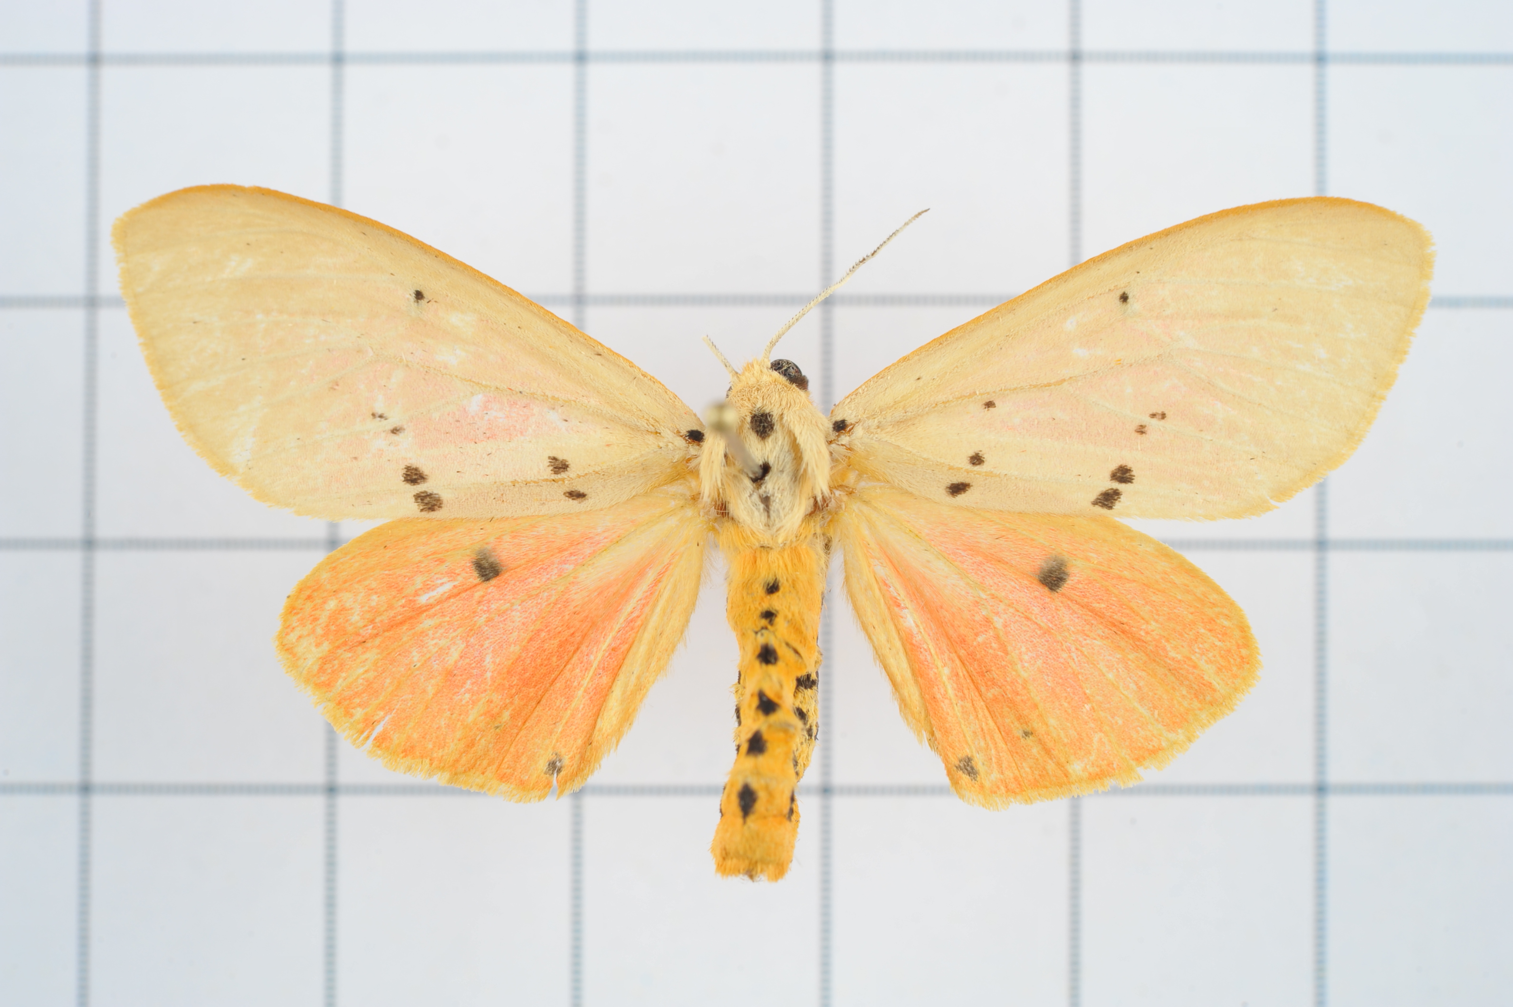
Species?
Spilarctia postrubida
